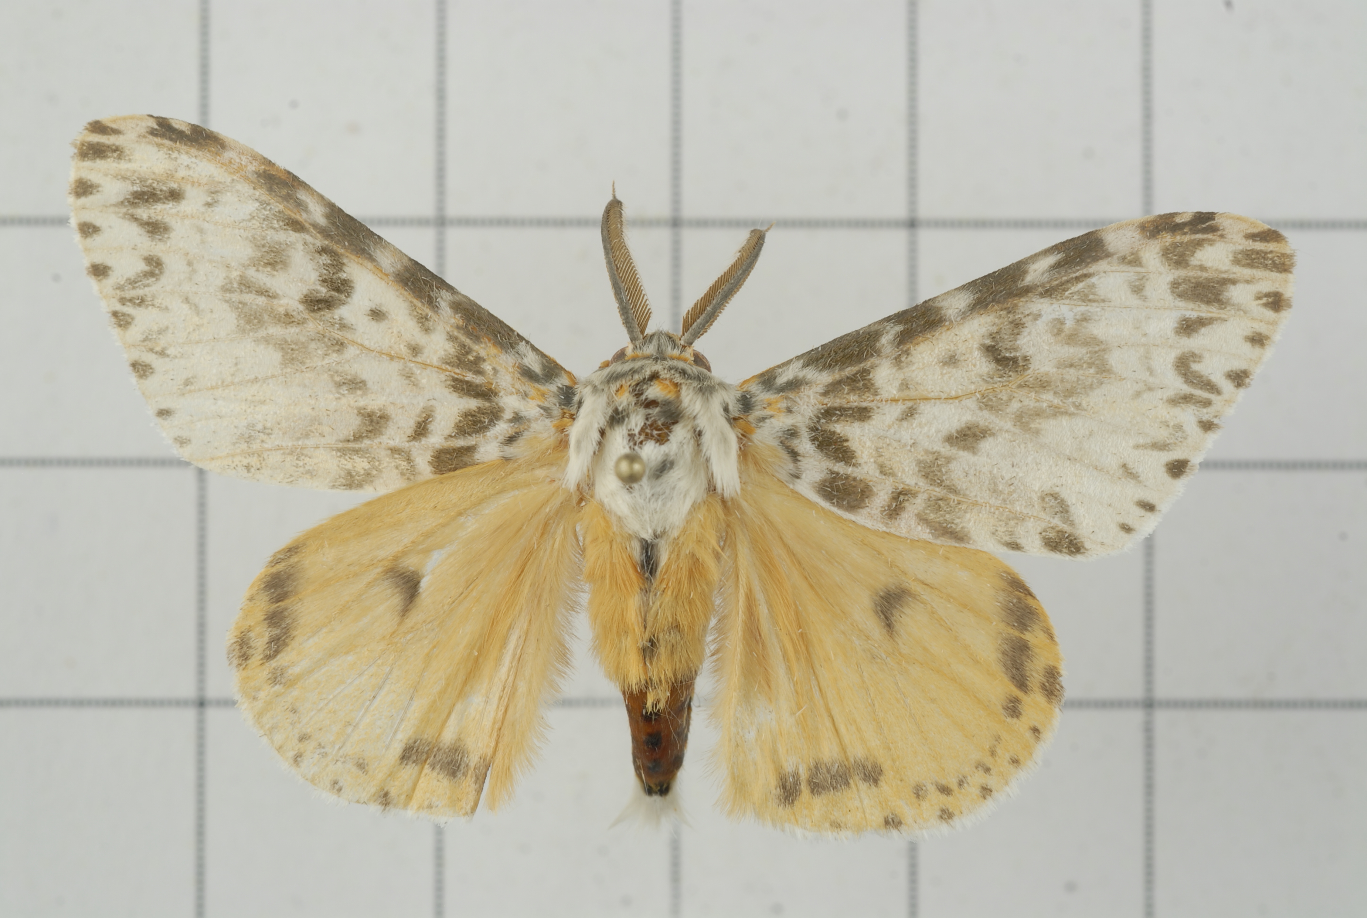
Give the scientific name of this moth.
Lymantria mathura subpallida
